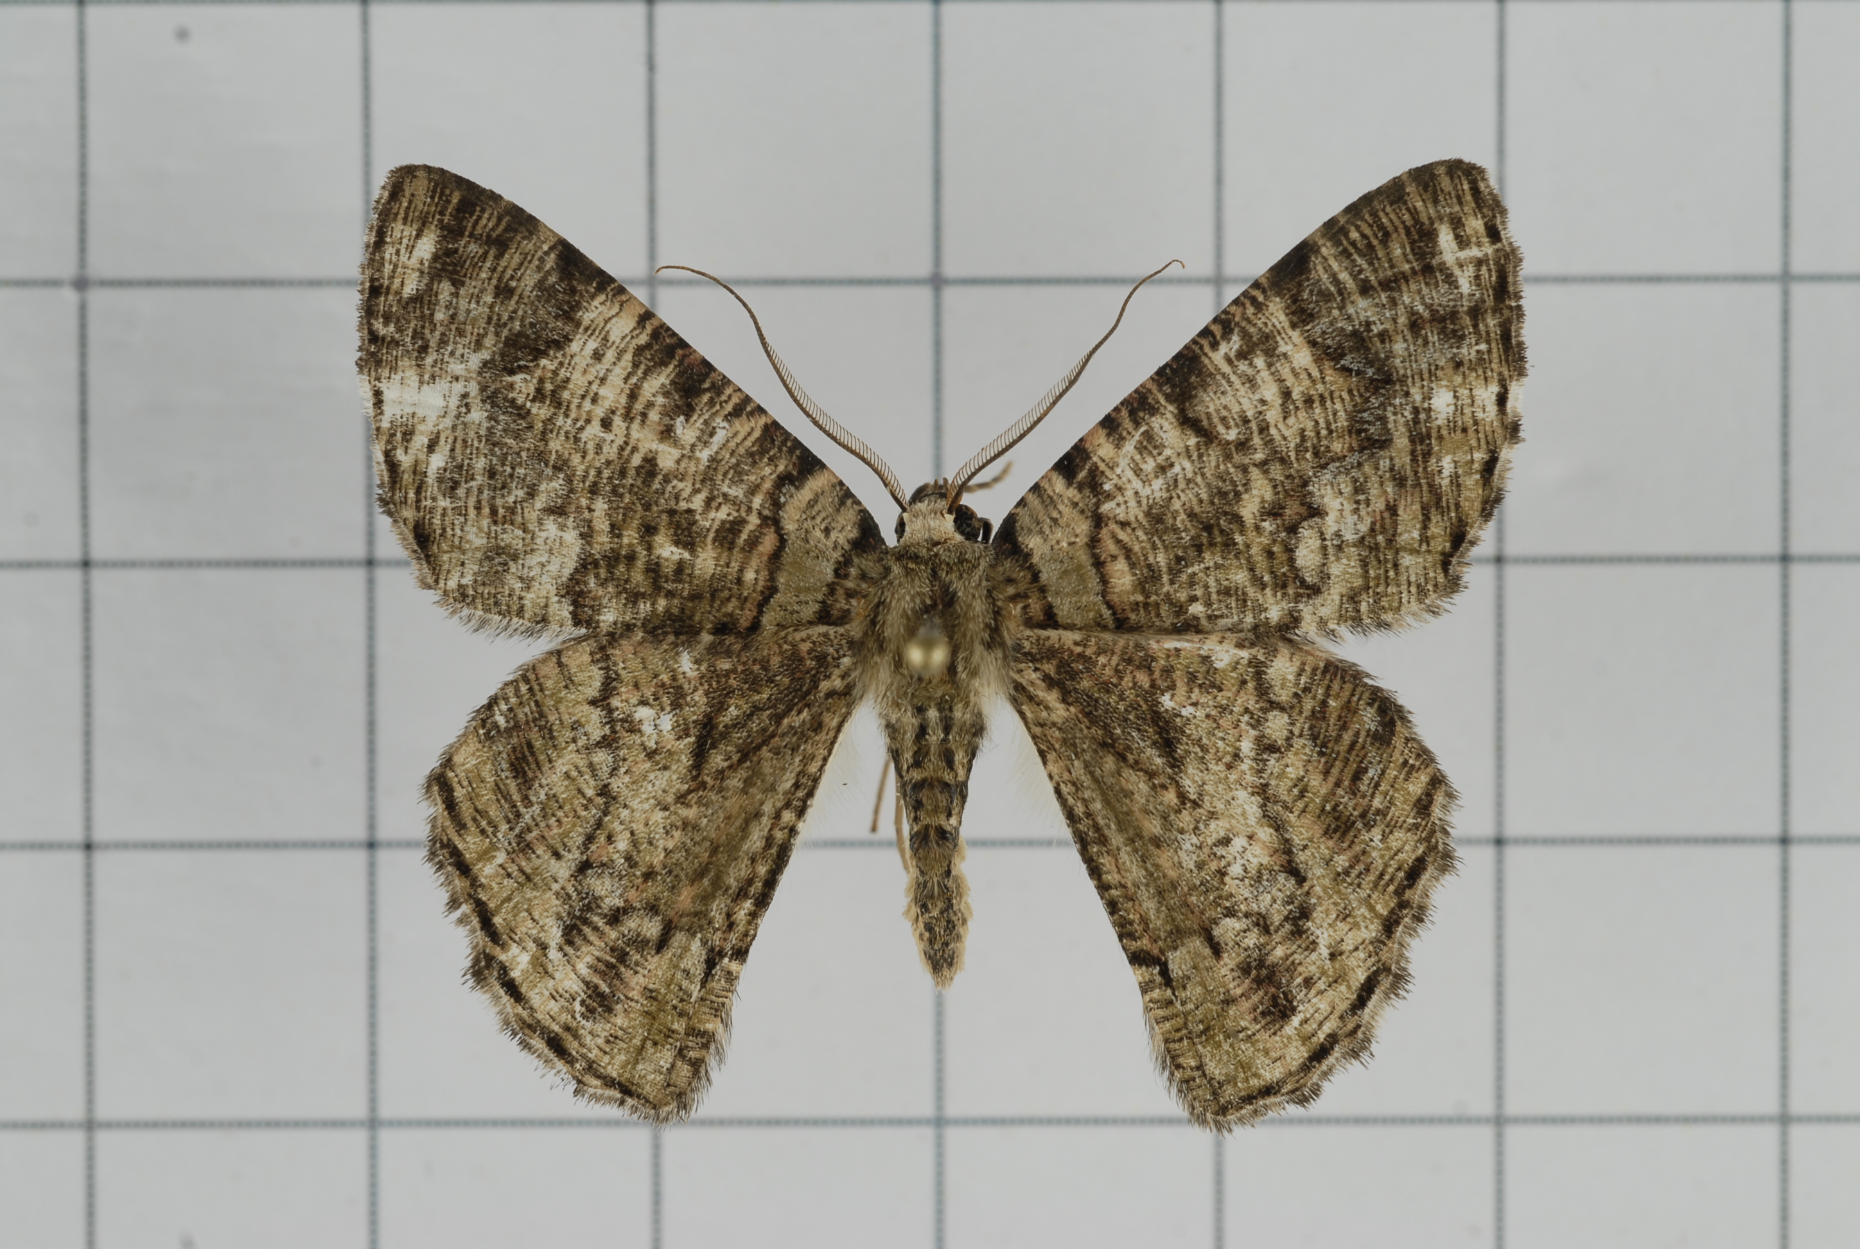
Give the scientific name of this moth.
Lophophelma taiwana
